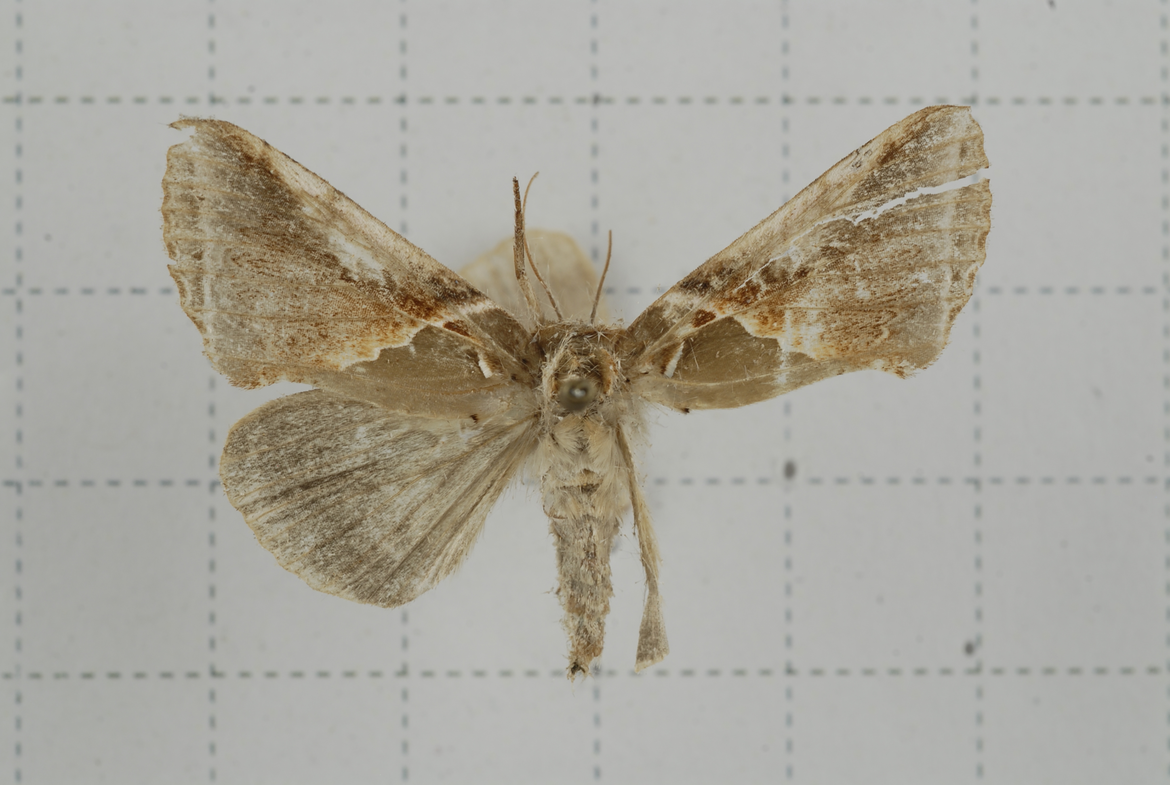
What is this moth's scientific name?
Habrosyne indica formosana
